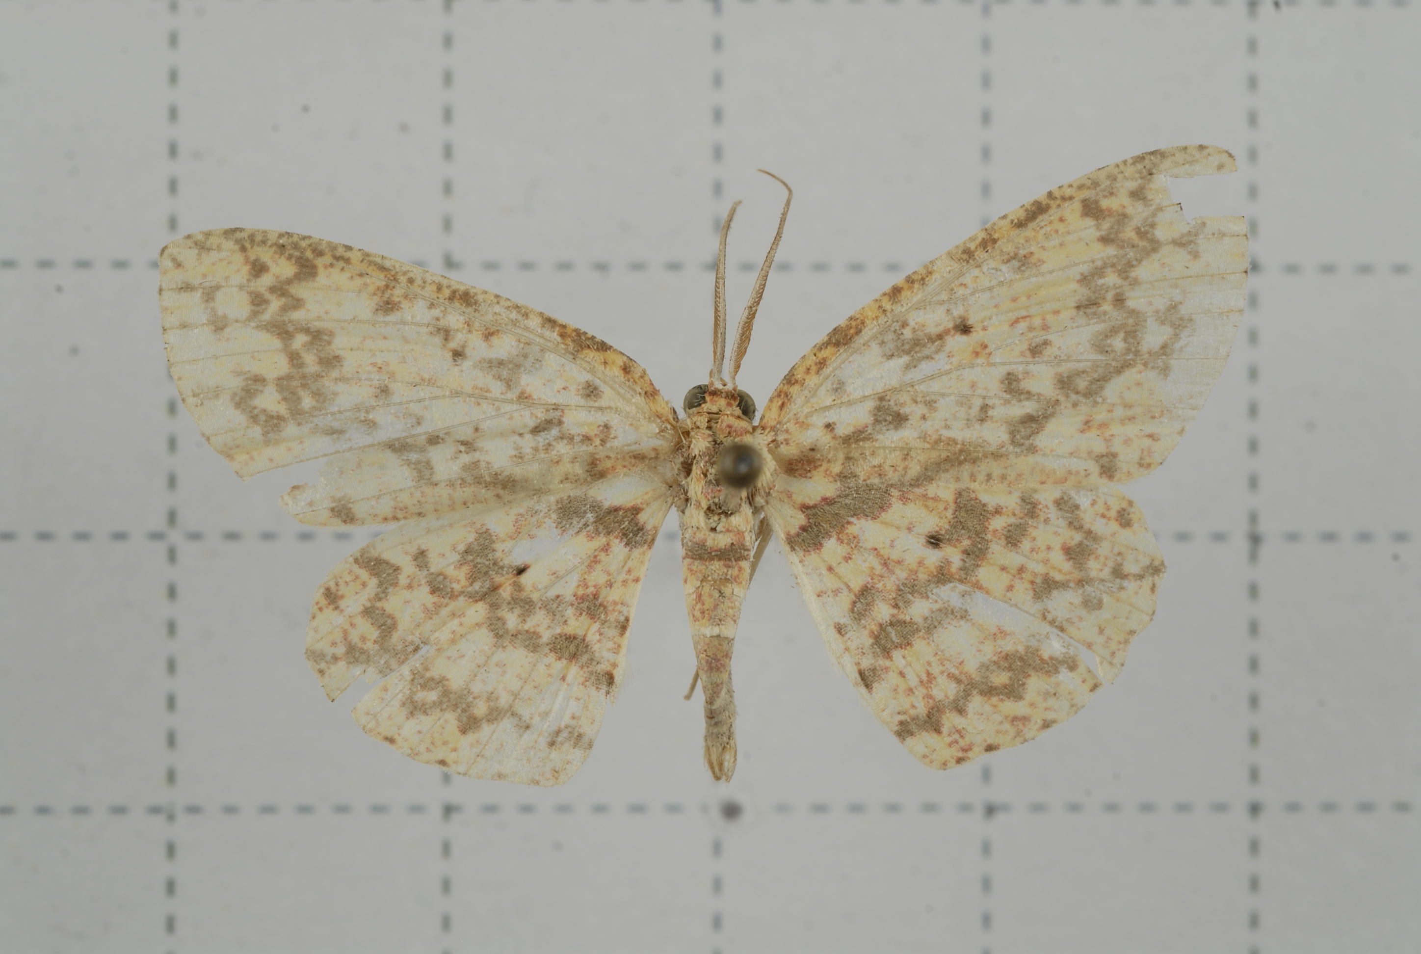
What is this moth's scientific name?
Borbacha pardaria
